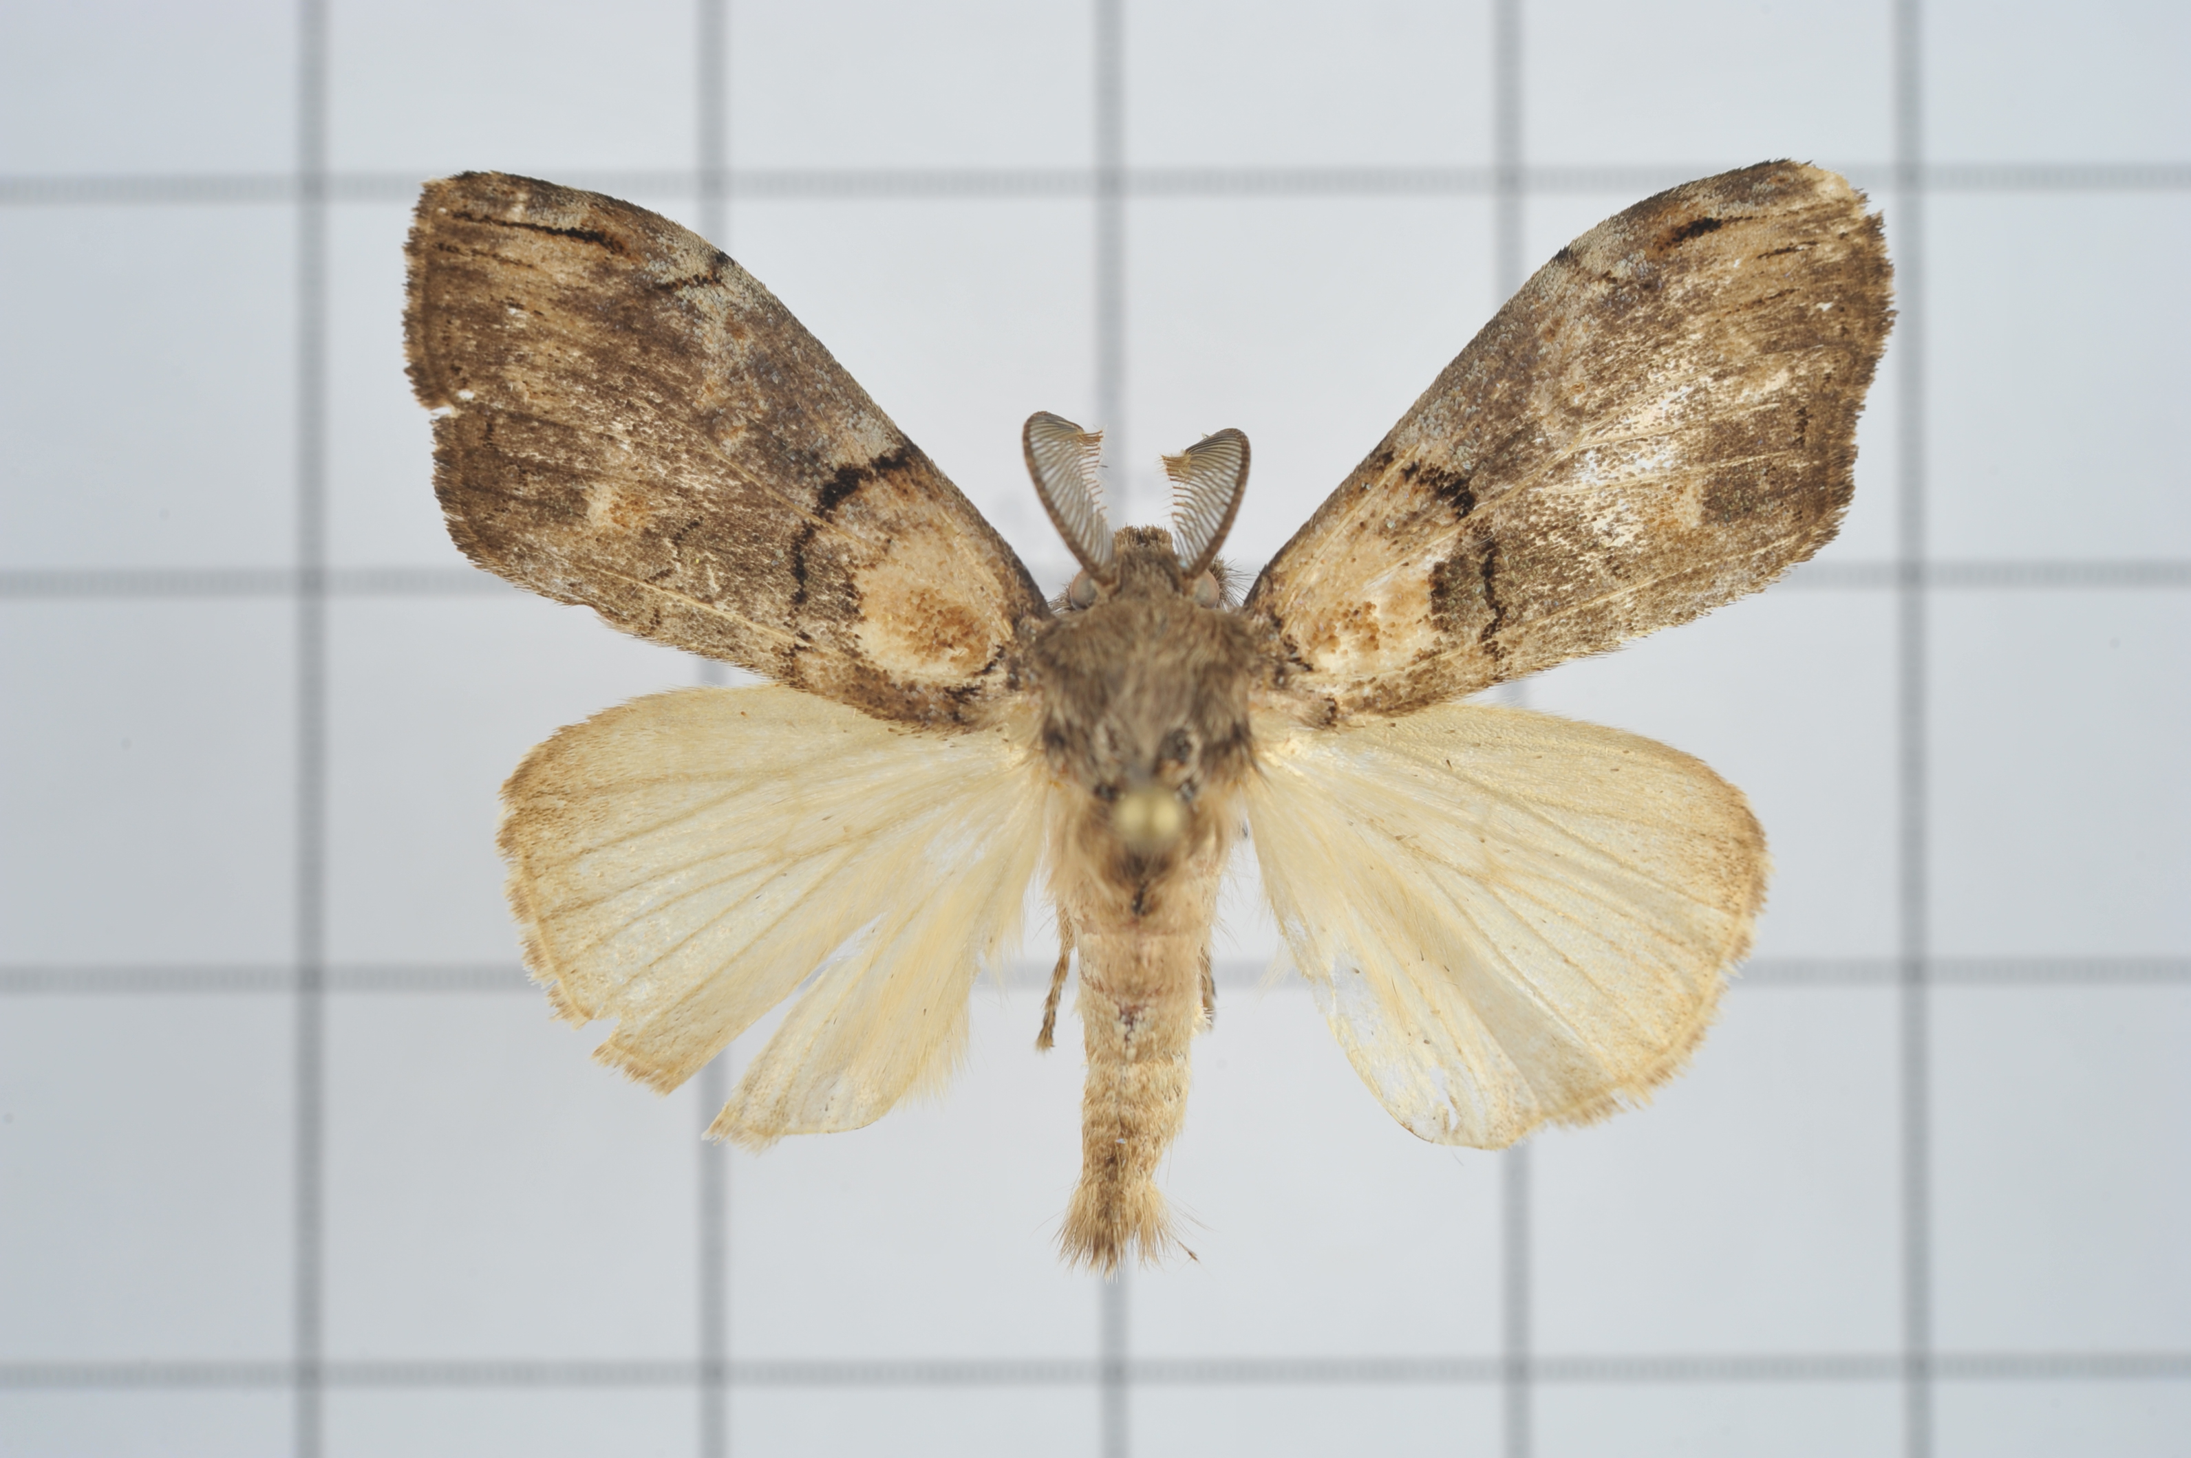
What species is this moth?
Olene mendosa
